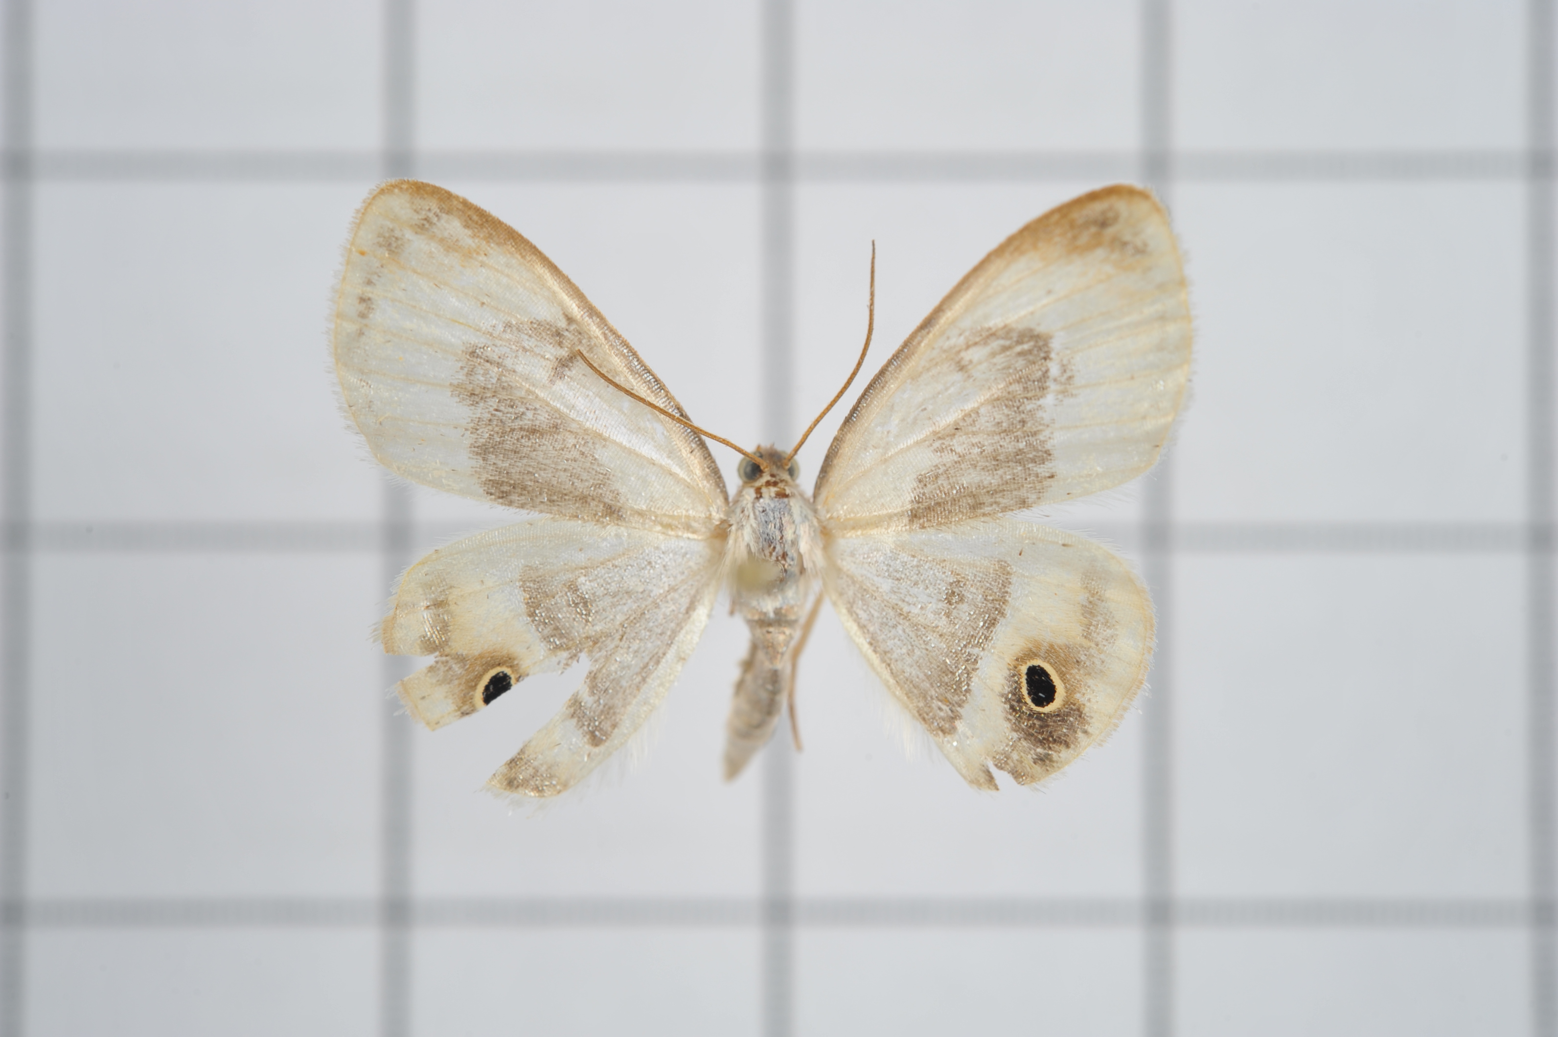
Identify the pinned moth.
Tasta argozana
